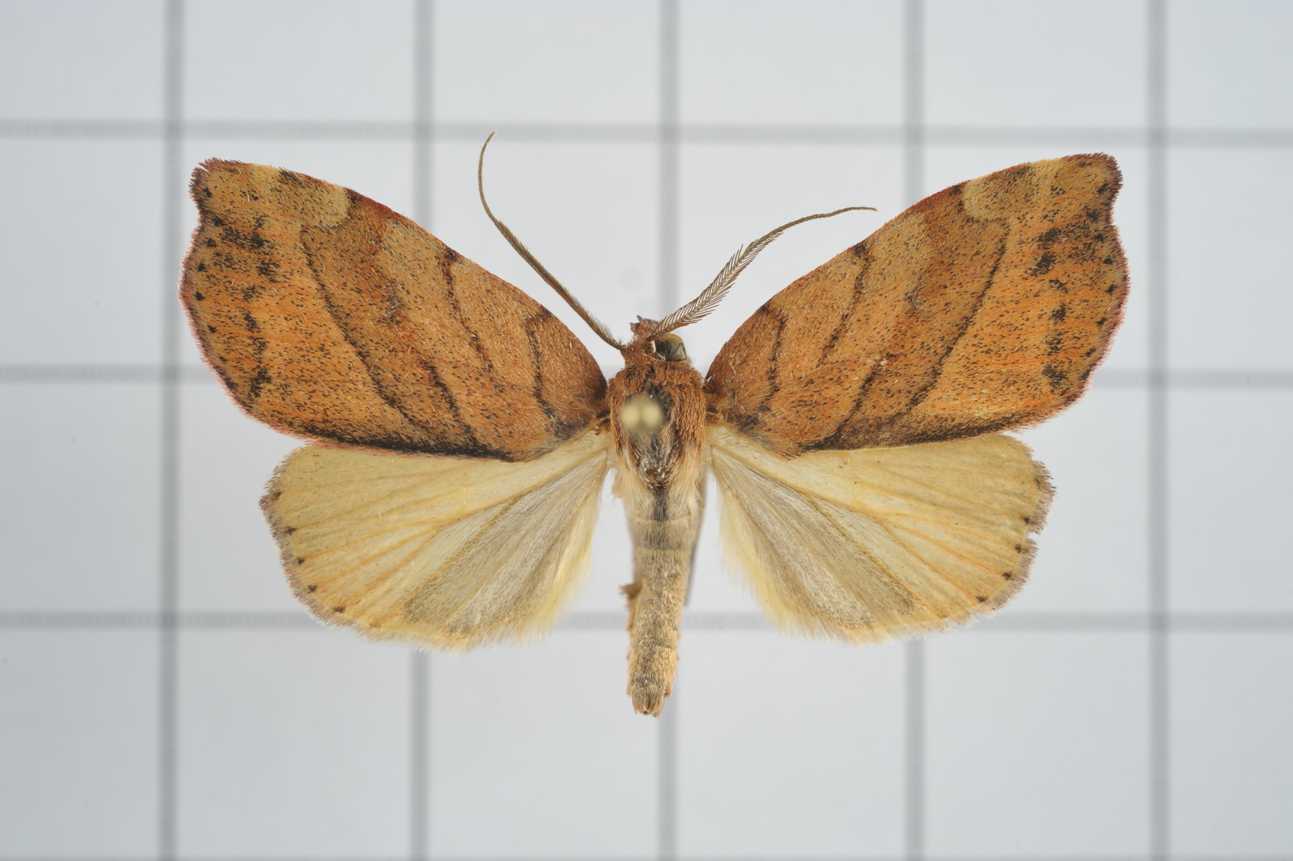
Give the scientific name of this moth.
Macrochthonia fervens
